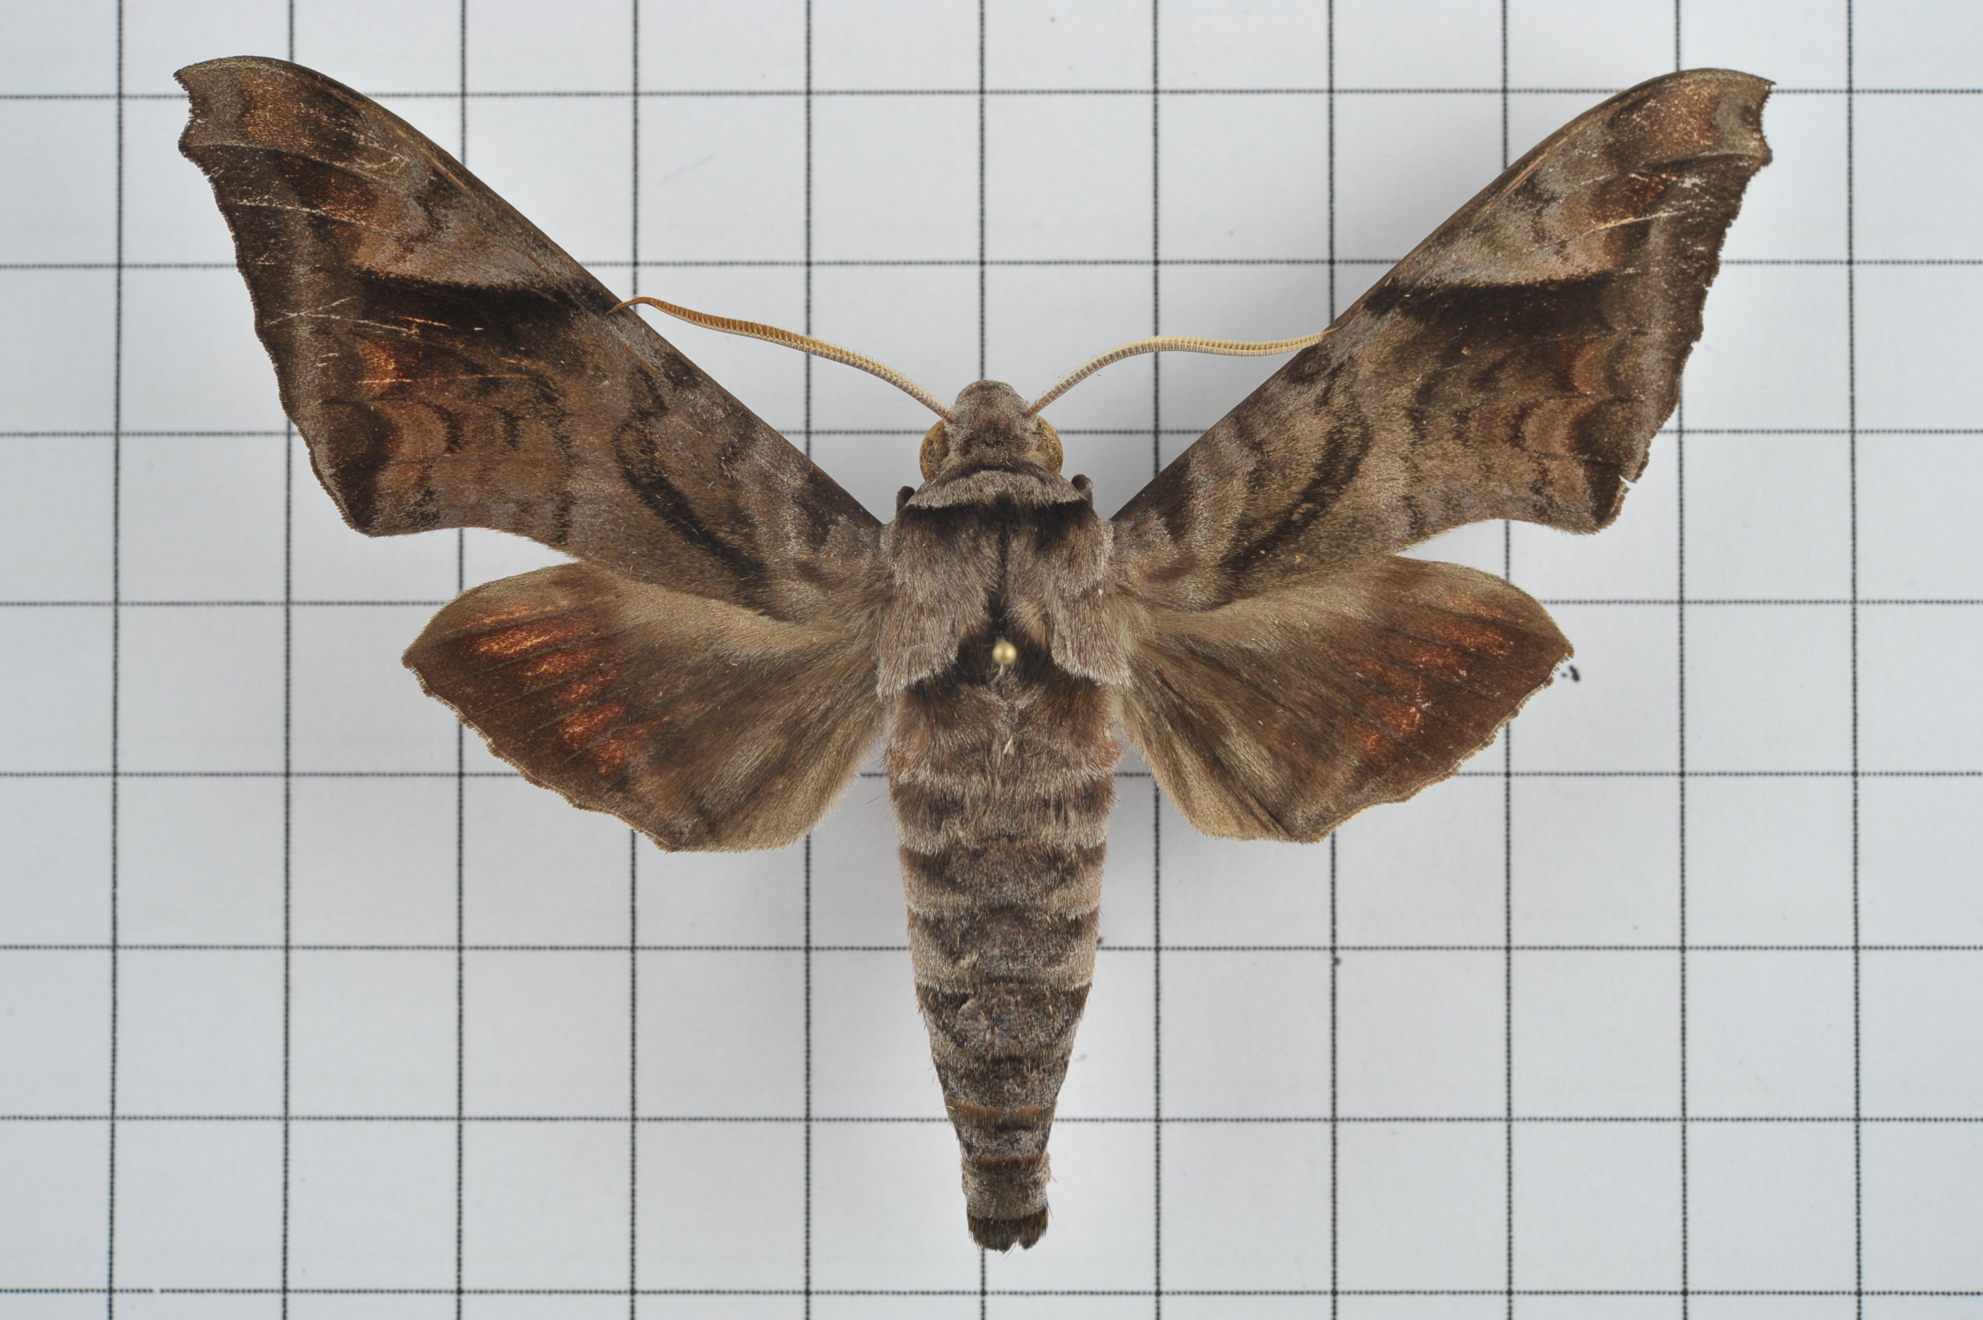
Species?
Acosmeryx naga metanaga
